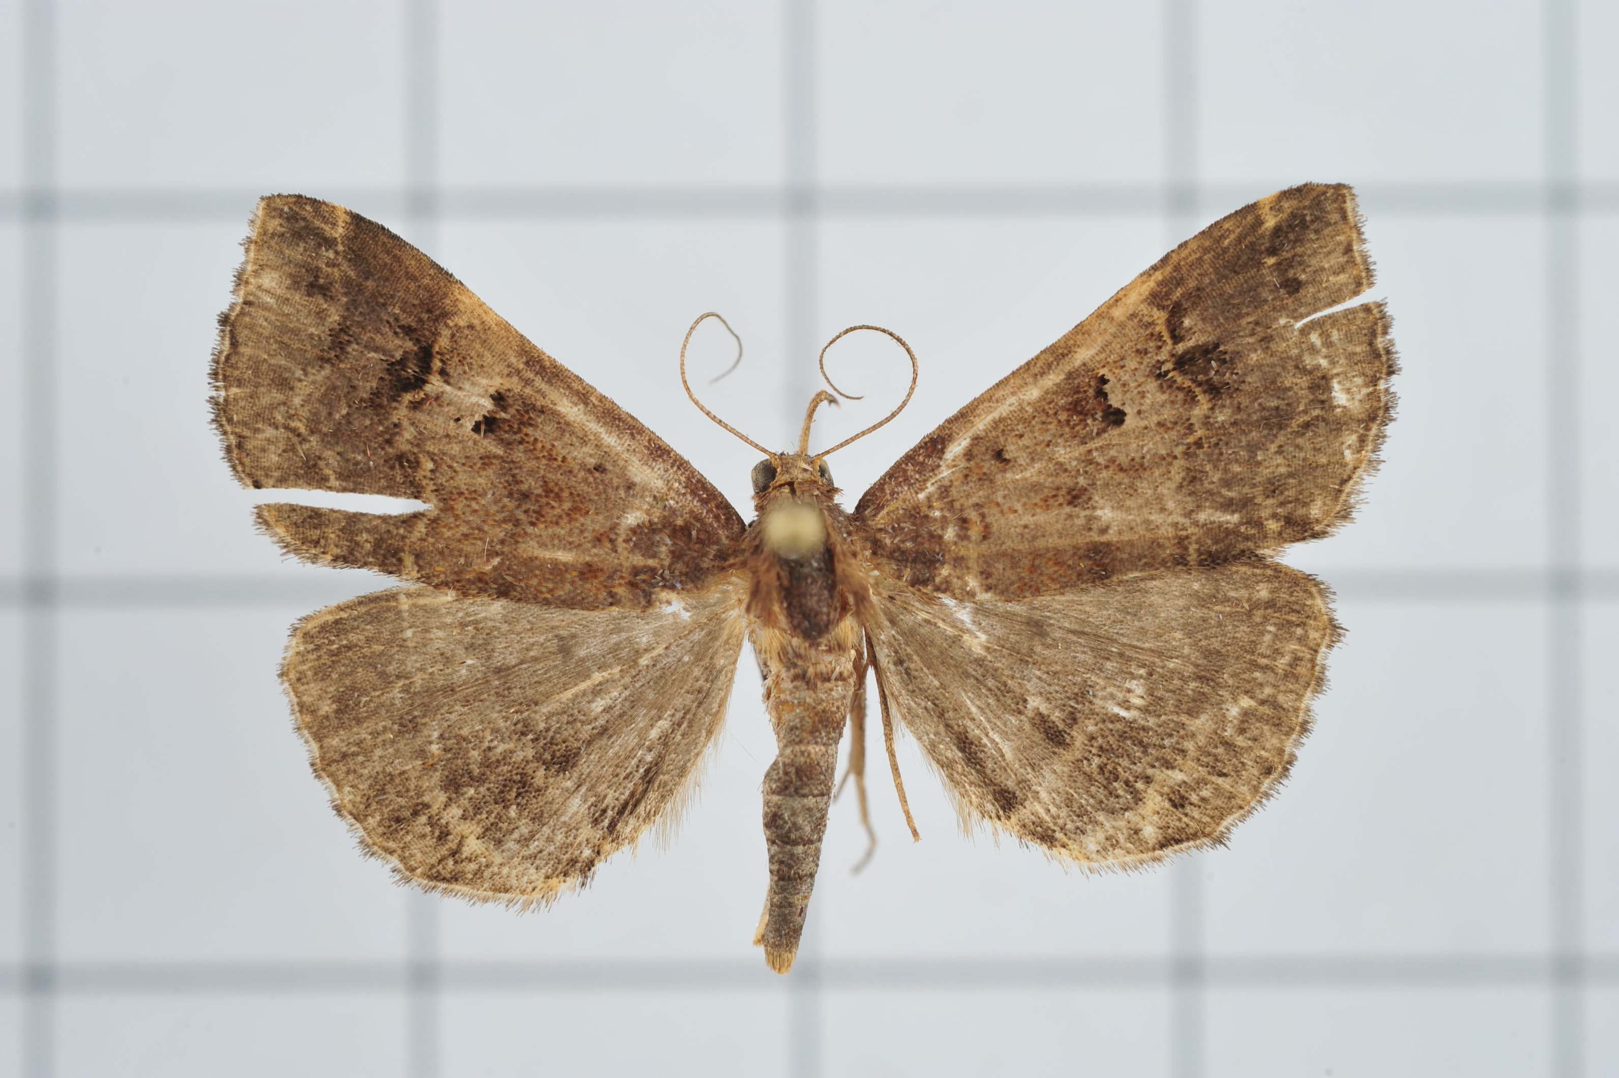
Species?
Bertula hadenalis
